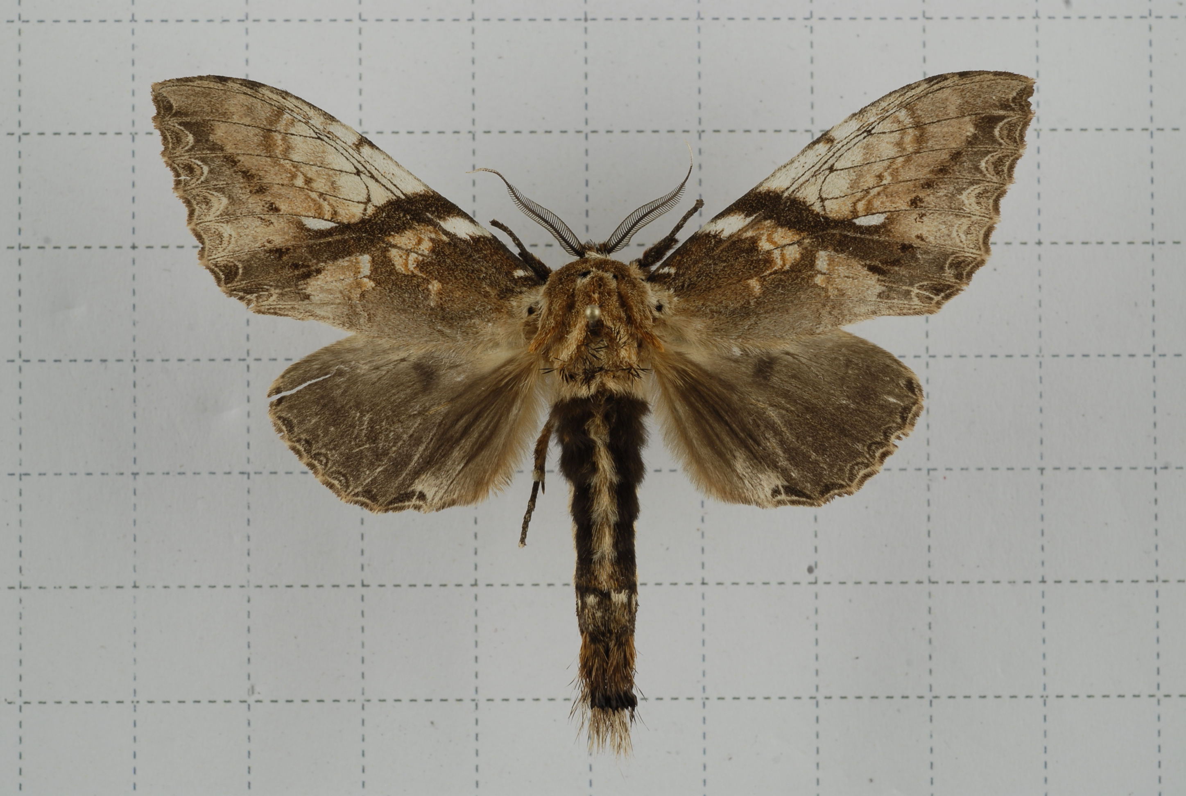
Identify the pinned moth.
Dudusa nobilis
